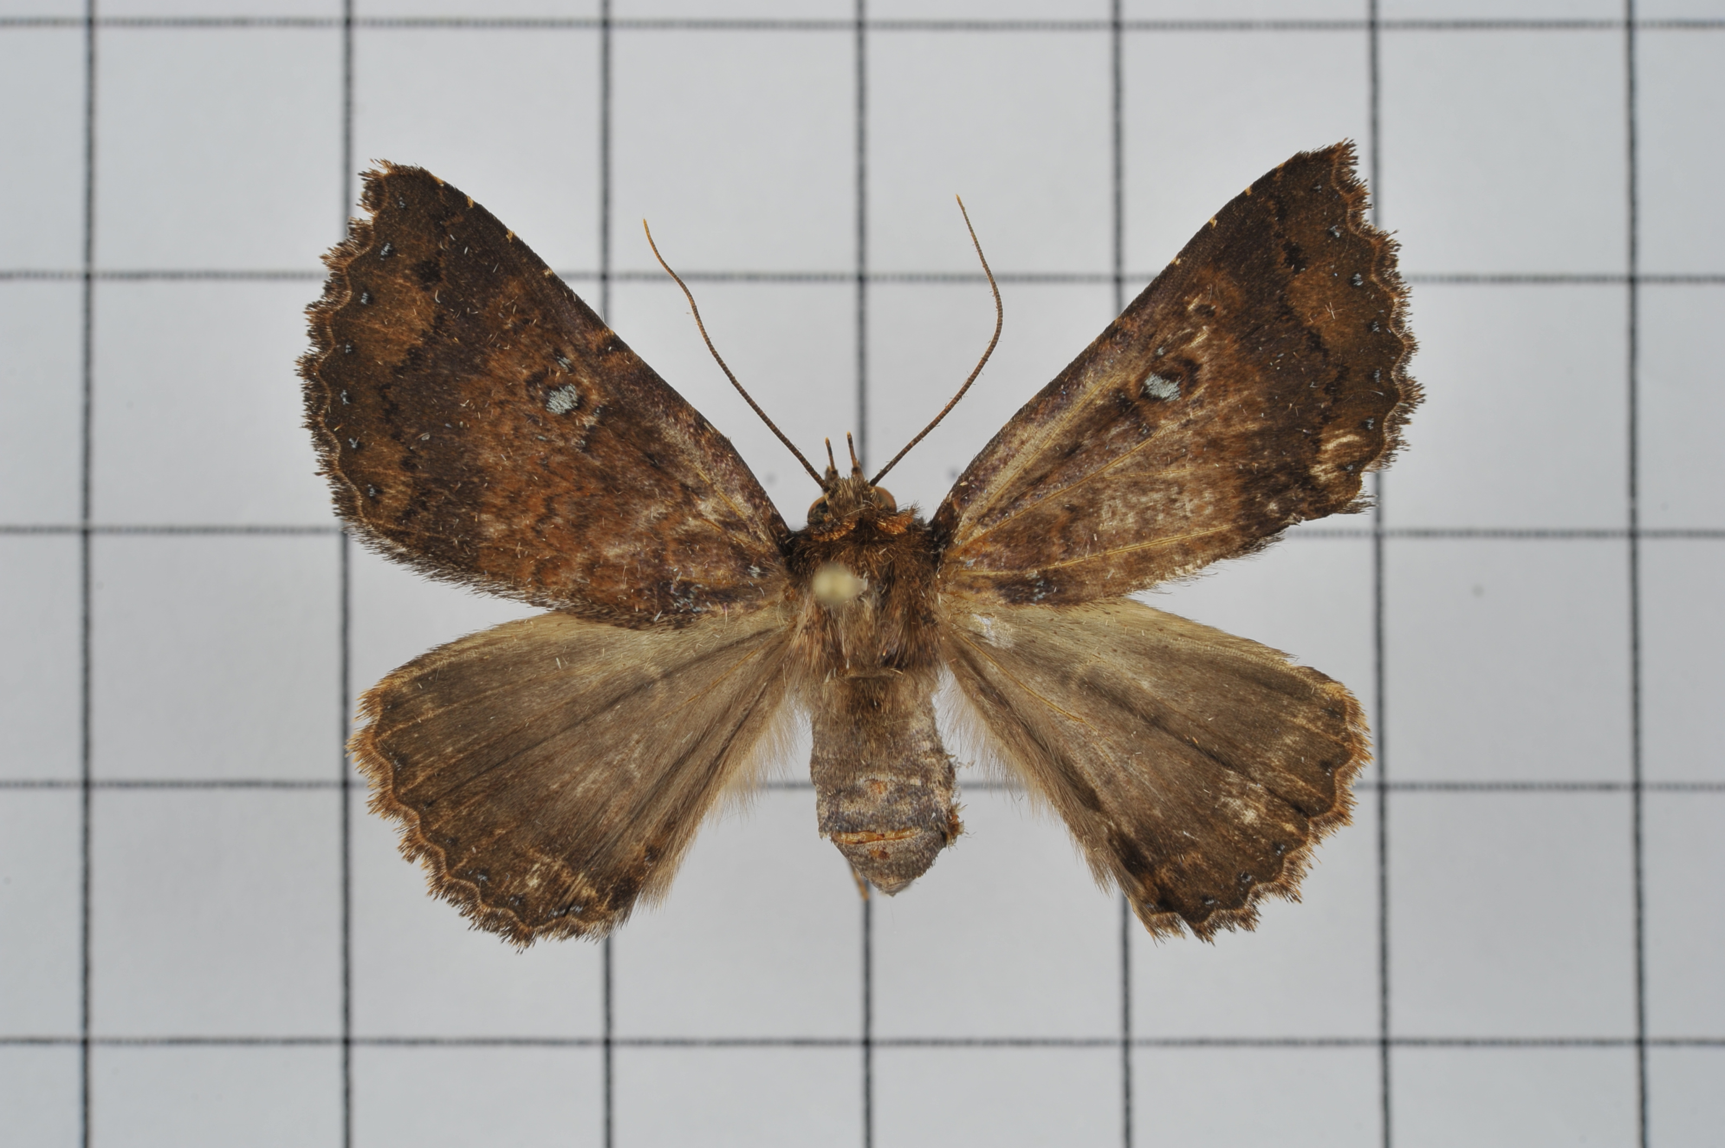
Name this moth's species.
Hypersypnoides punctosa
